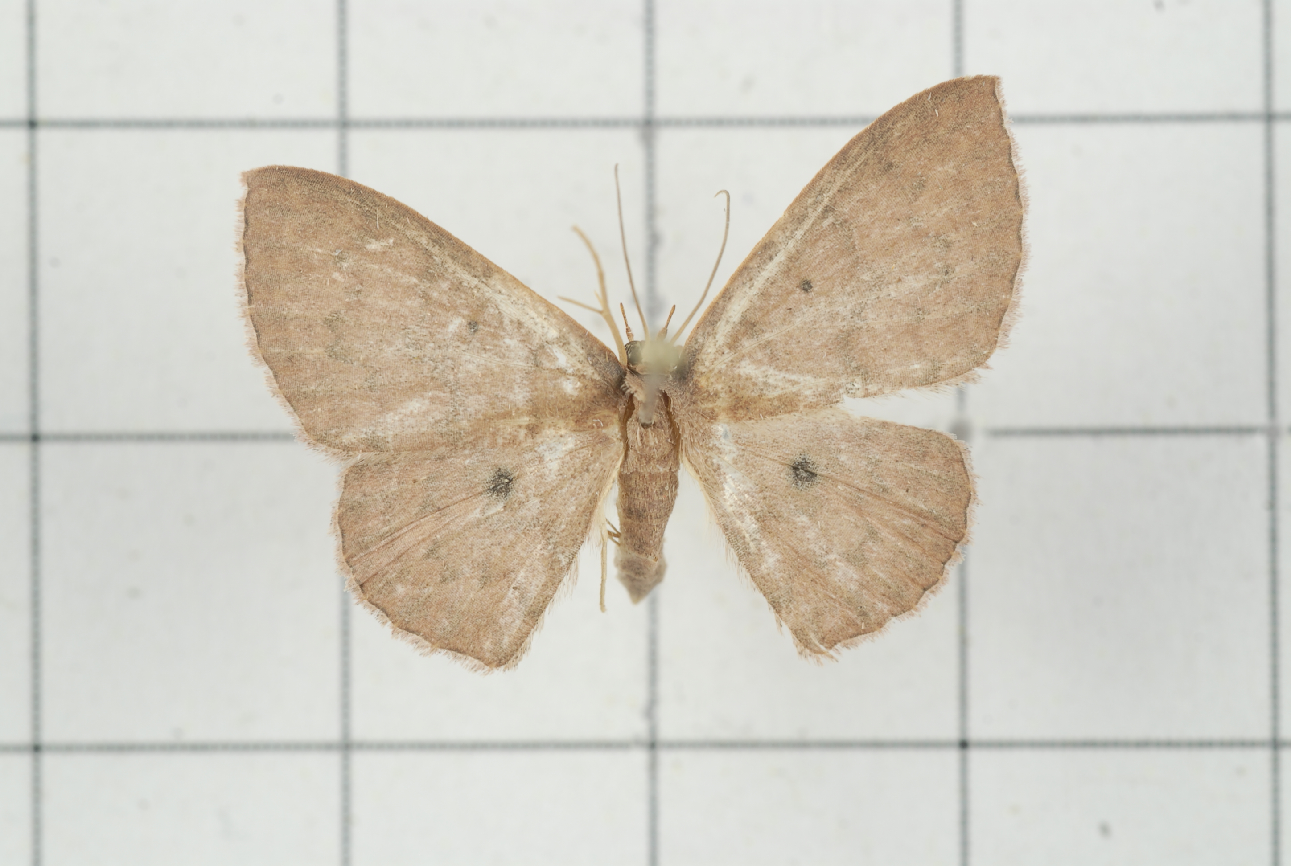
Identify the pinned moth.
Organopoda carnearia carnearia
